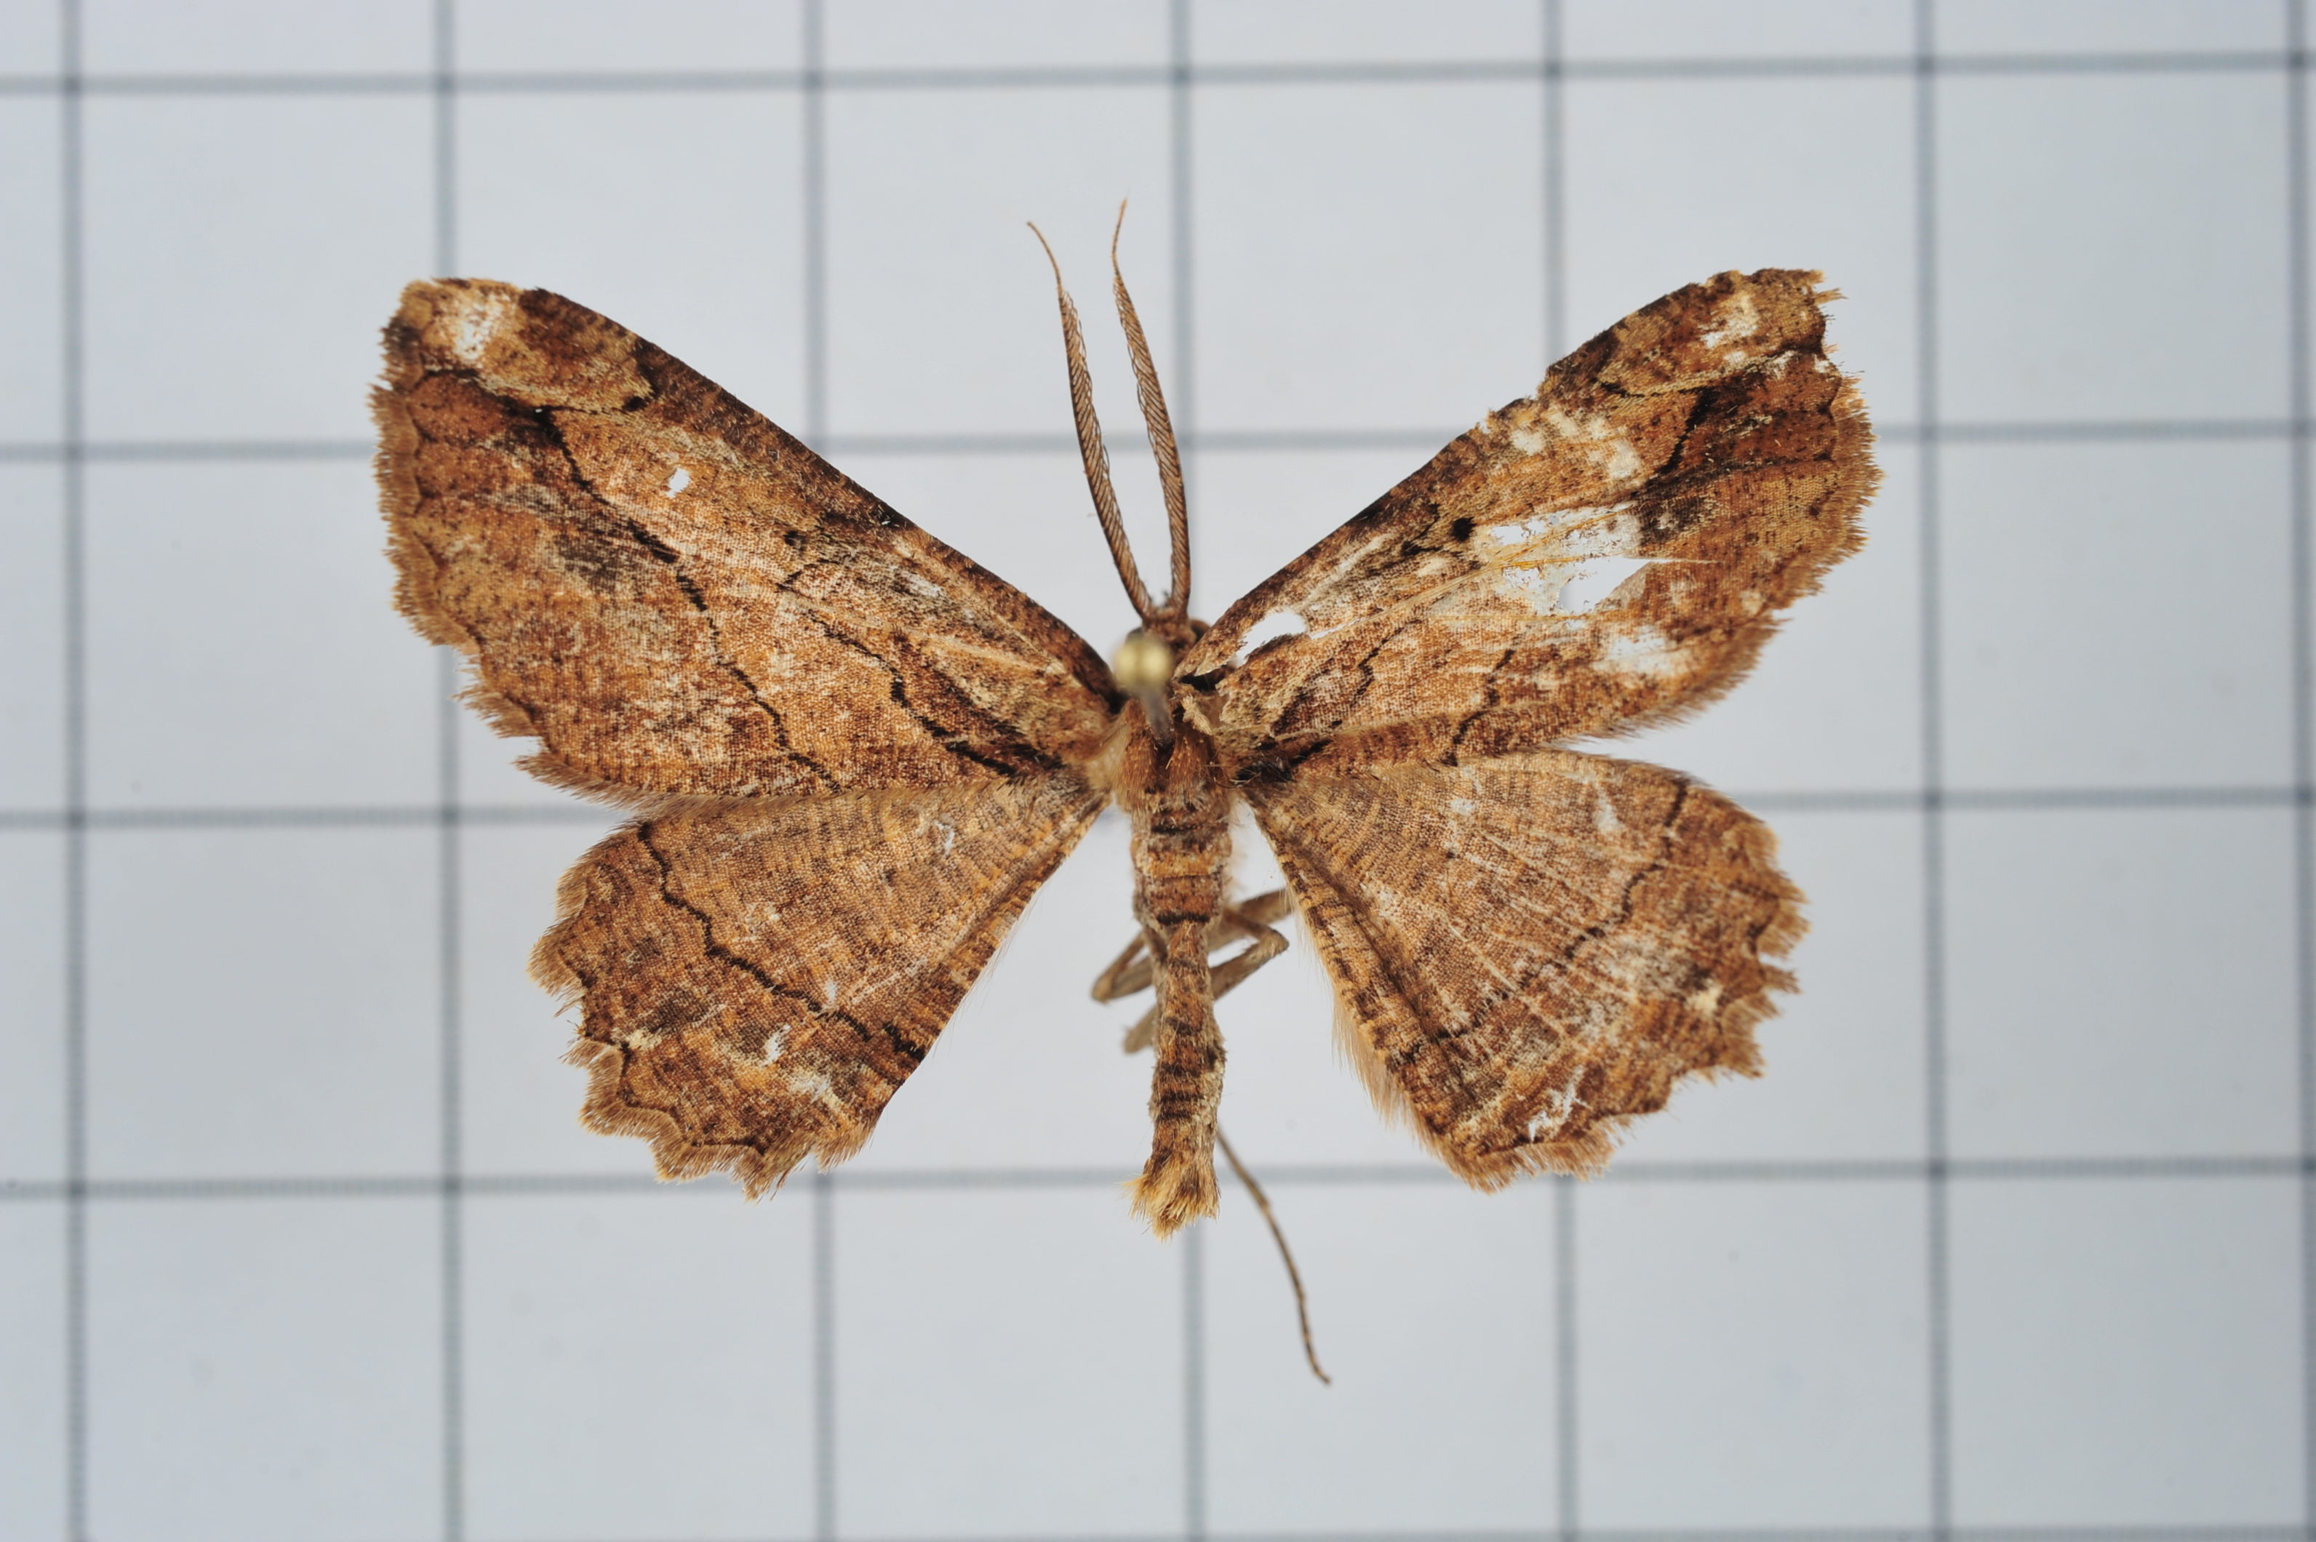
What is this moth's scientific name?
Menophra nakajimai
